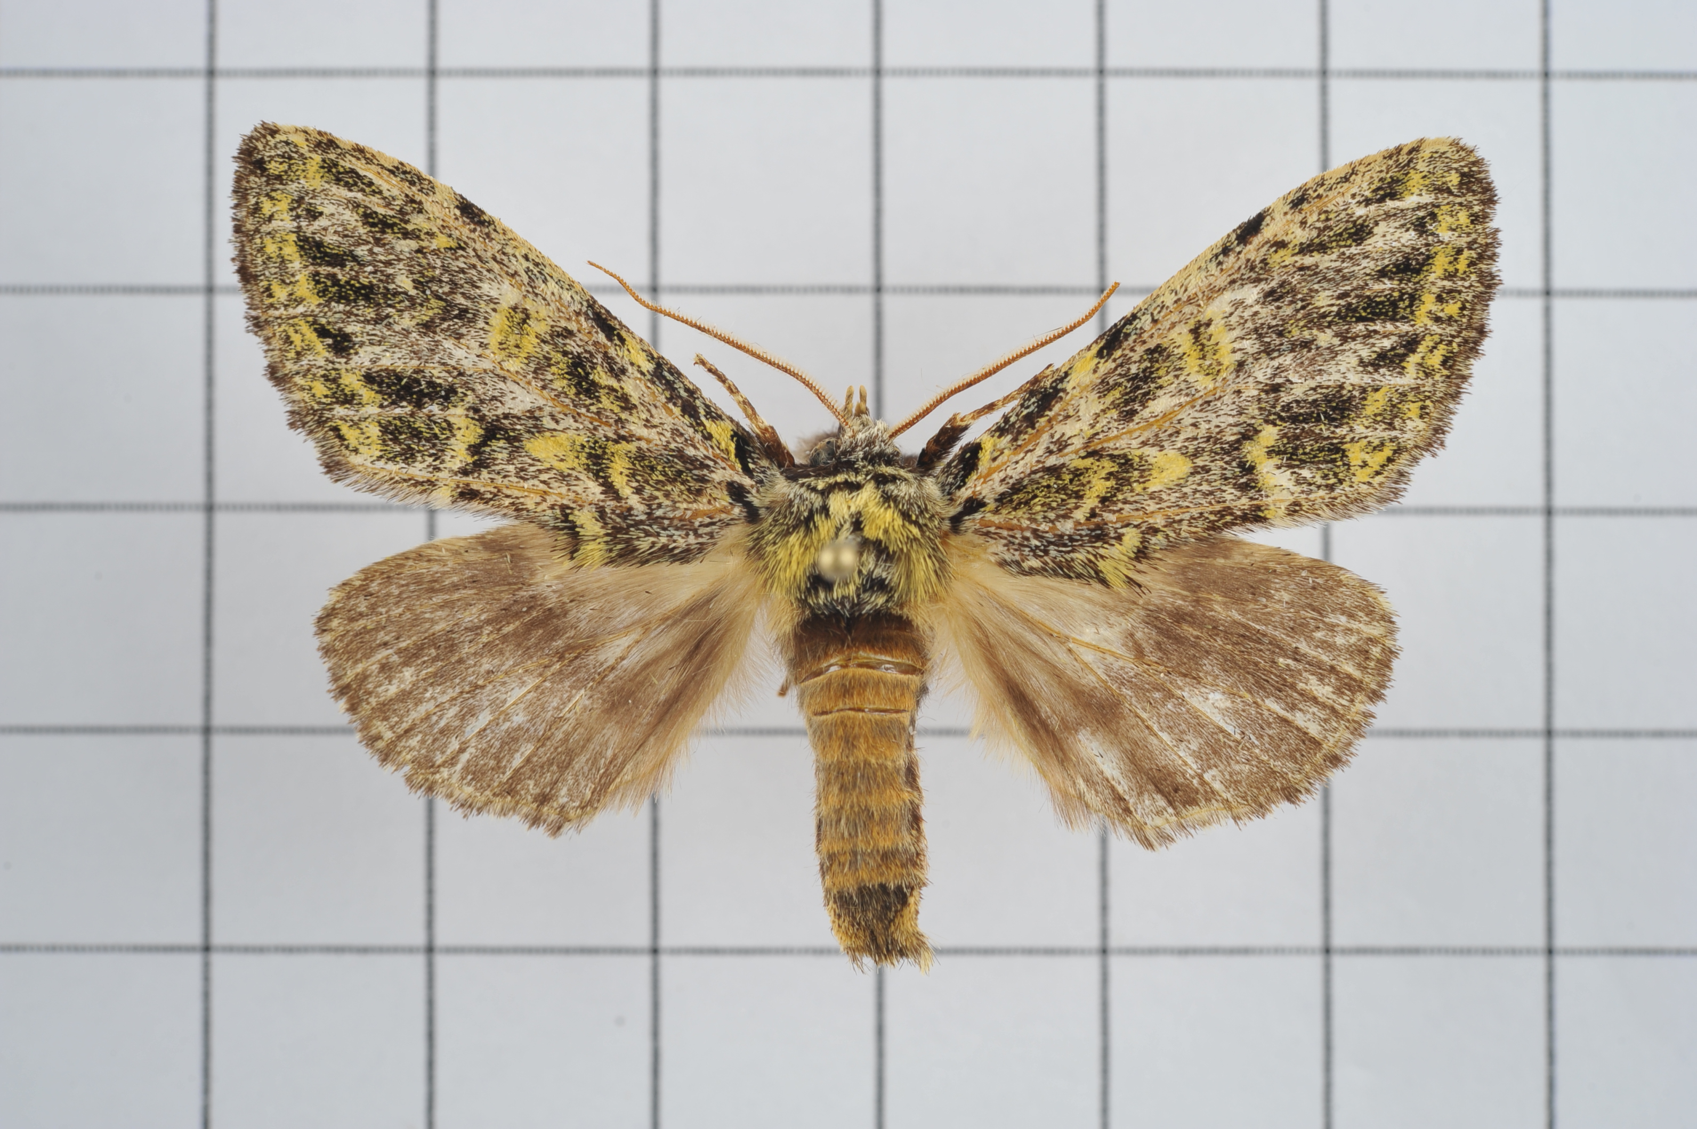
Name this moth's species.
Pseudosomera noctuiformis yunwu
